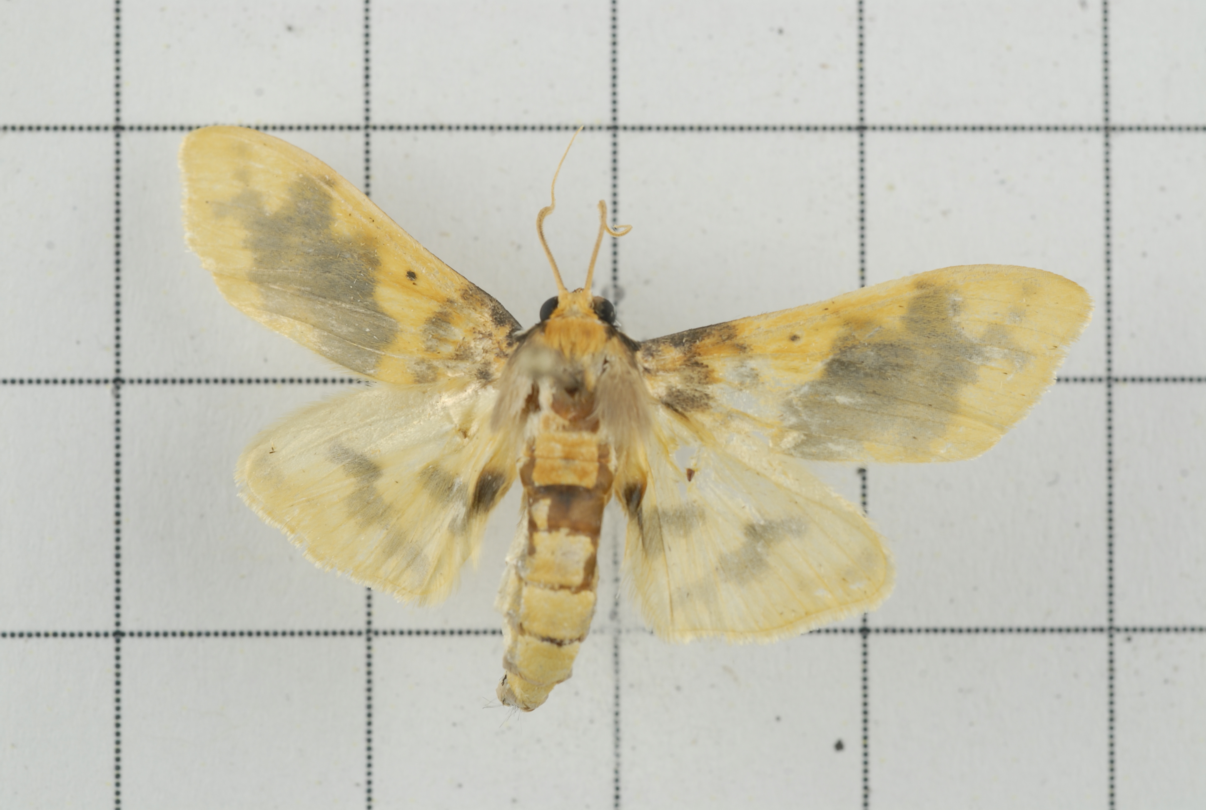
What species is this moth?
Pachynoa thoosalis
